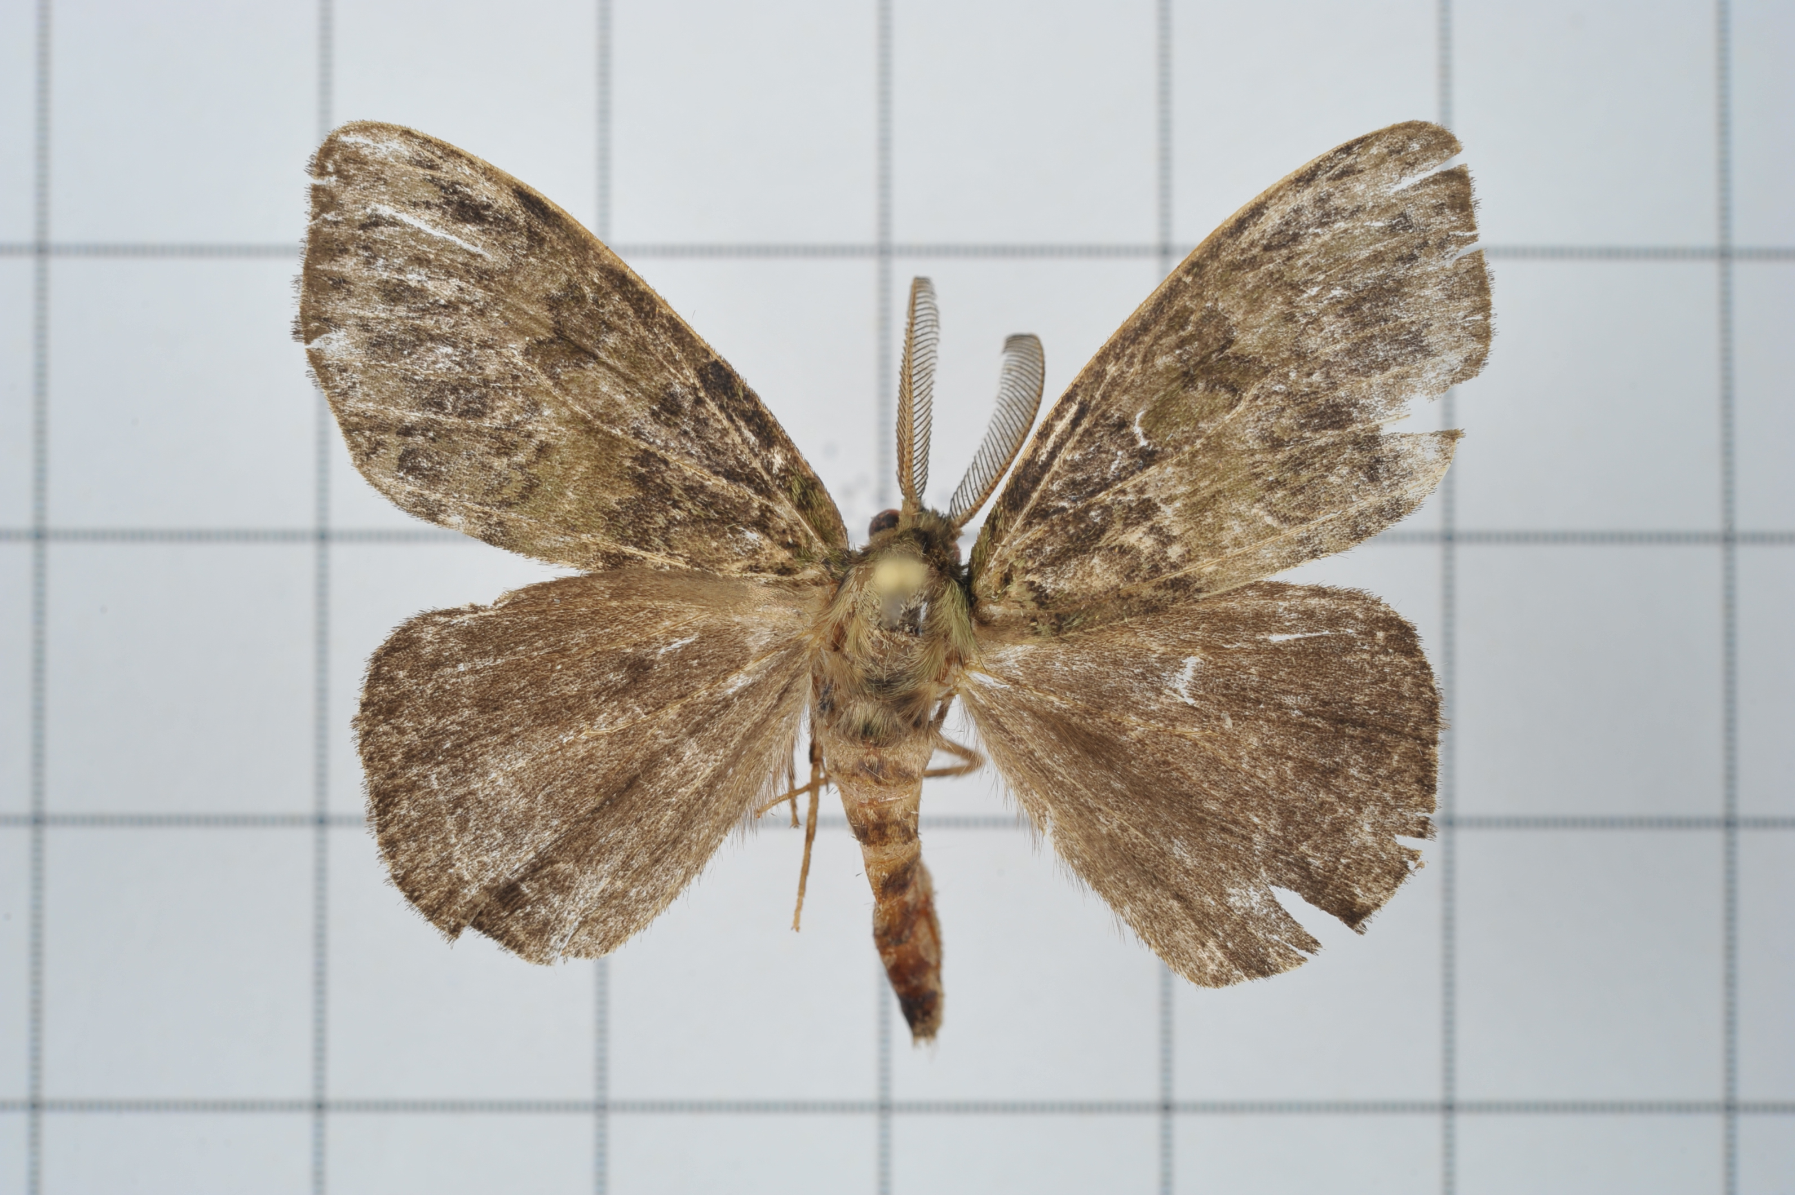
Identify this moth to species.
Ilema olivacea
